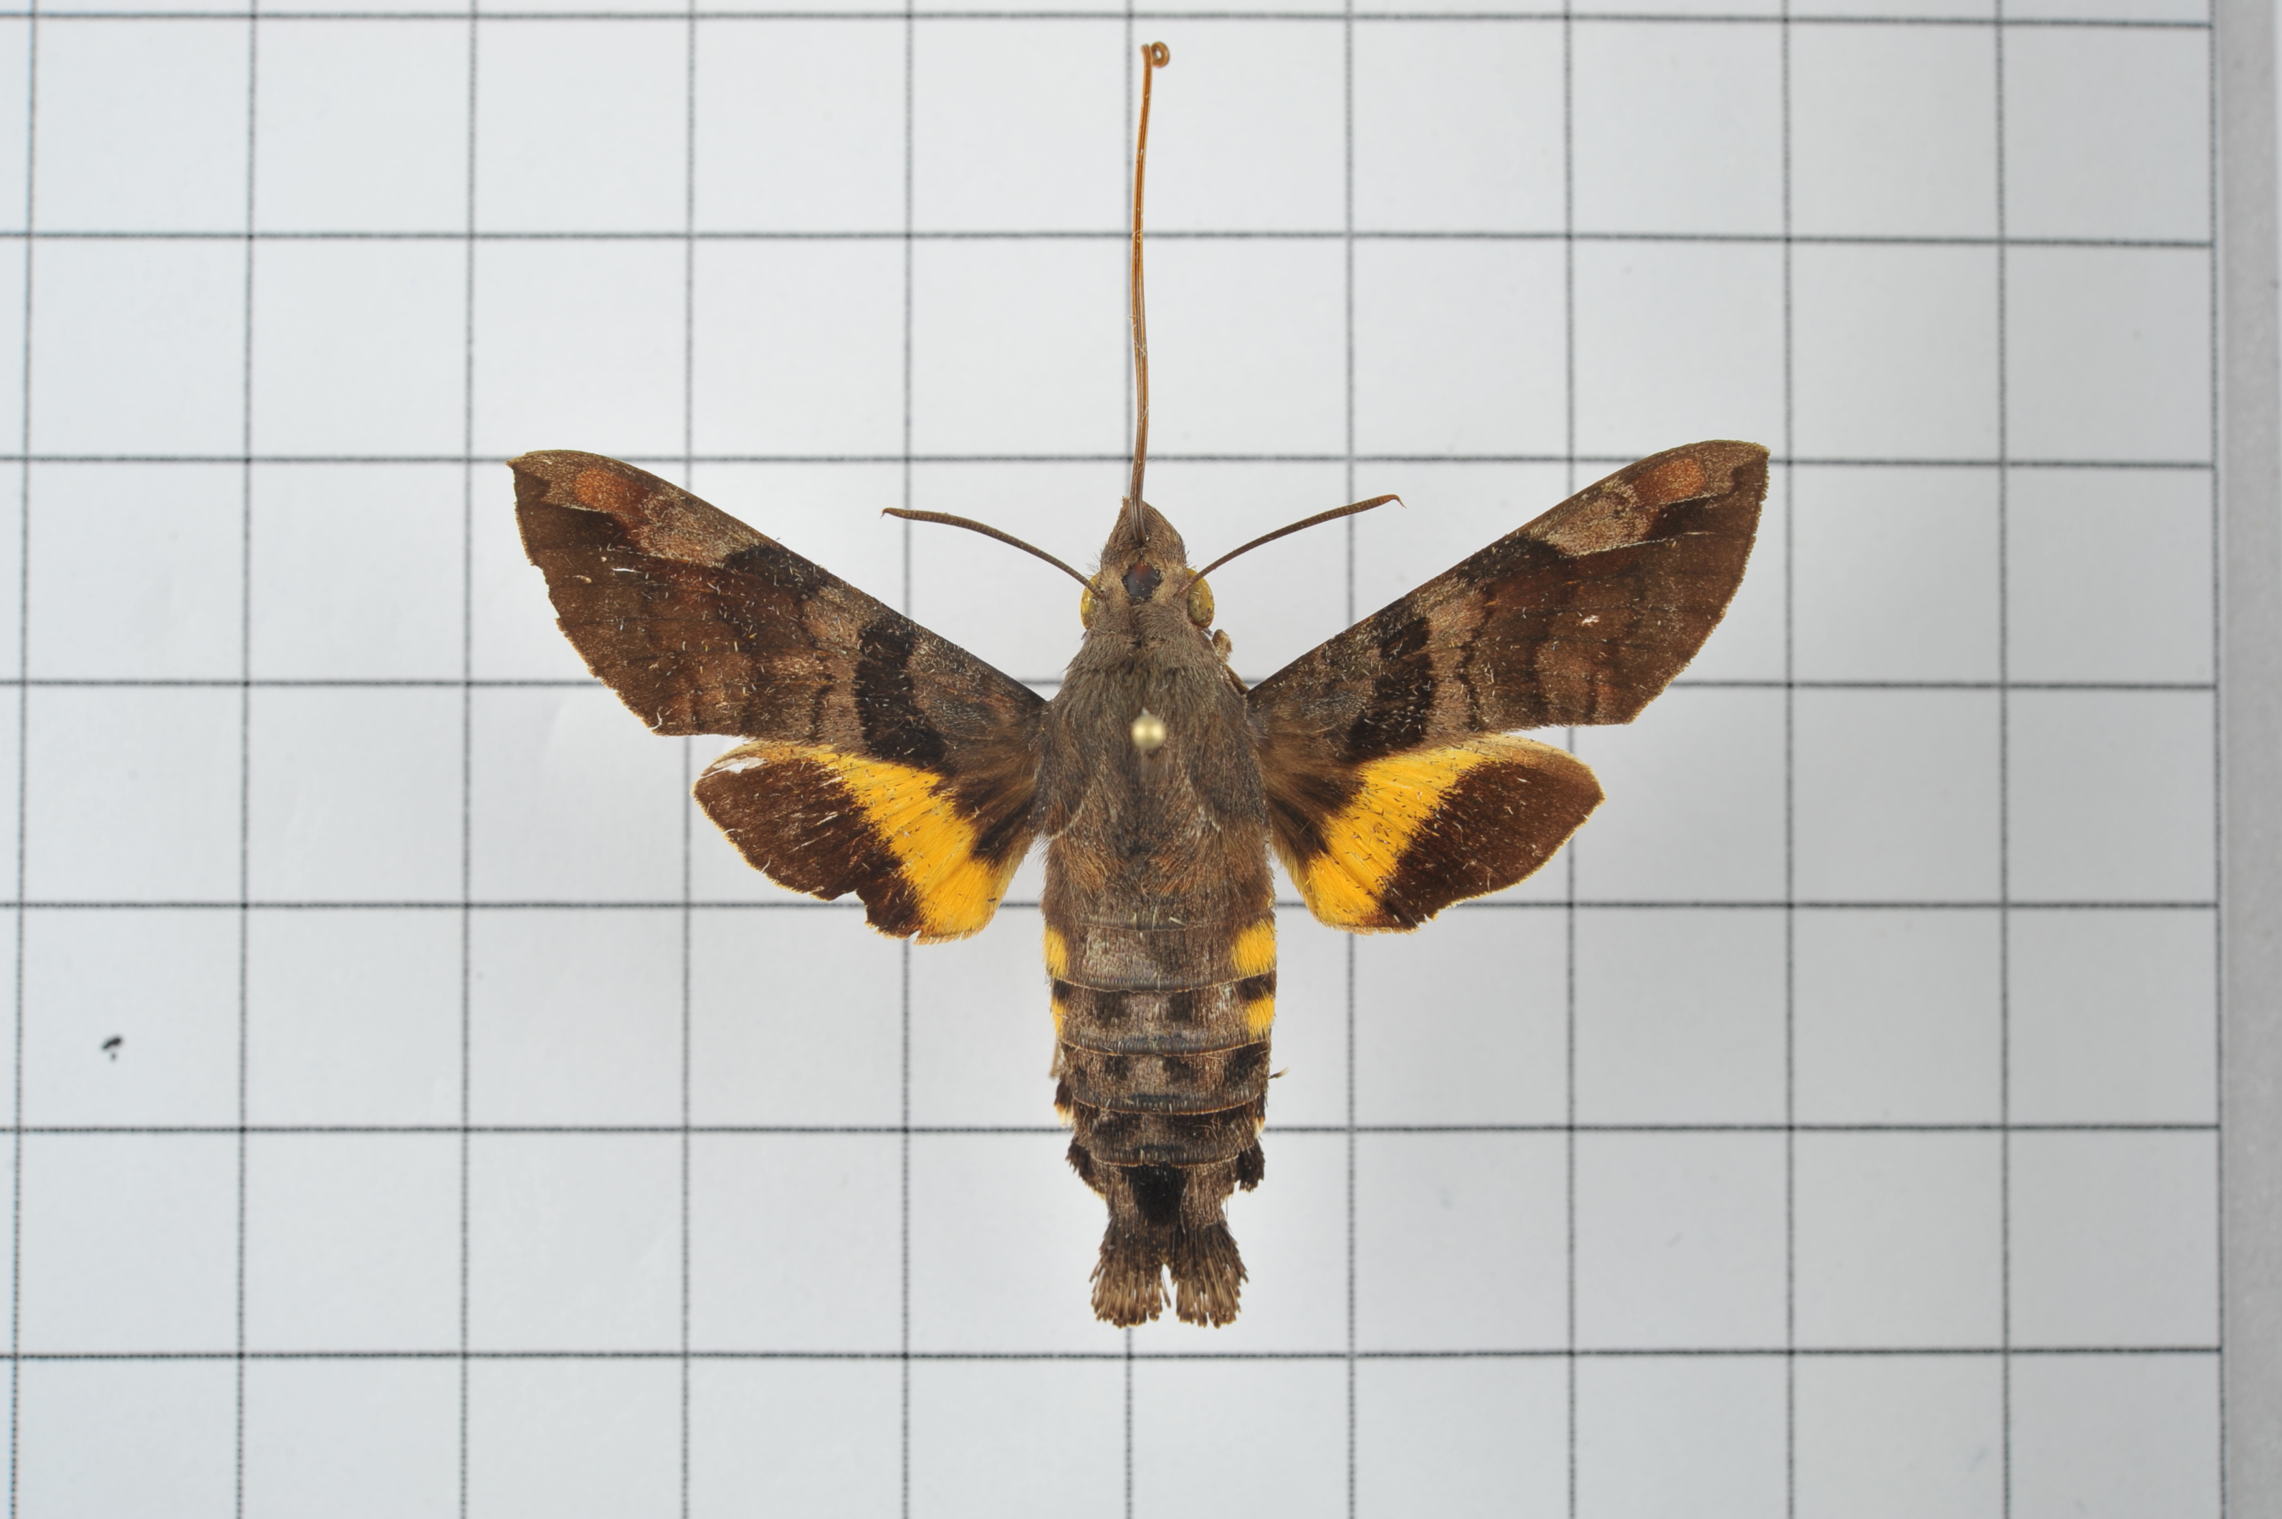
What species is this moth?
Macroglossum saga
